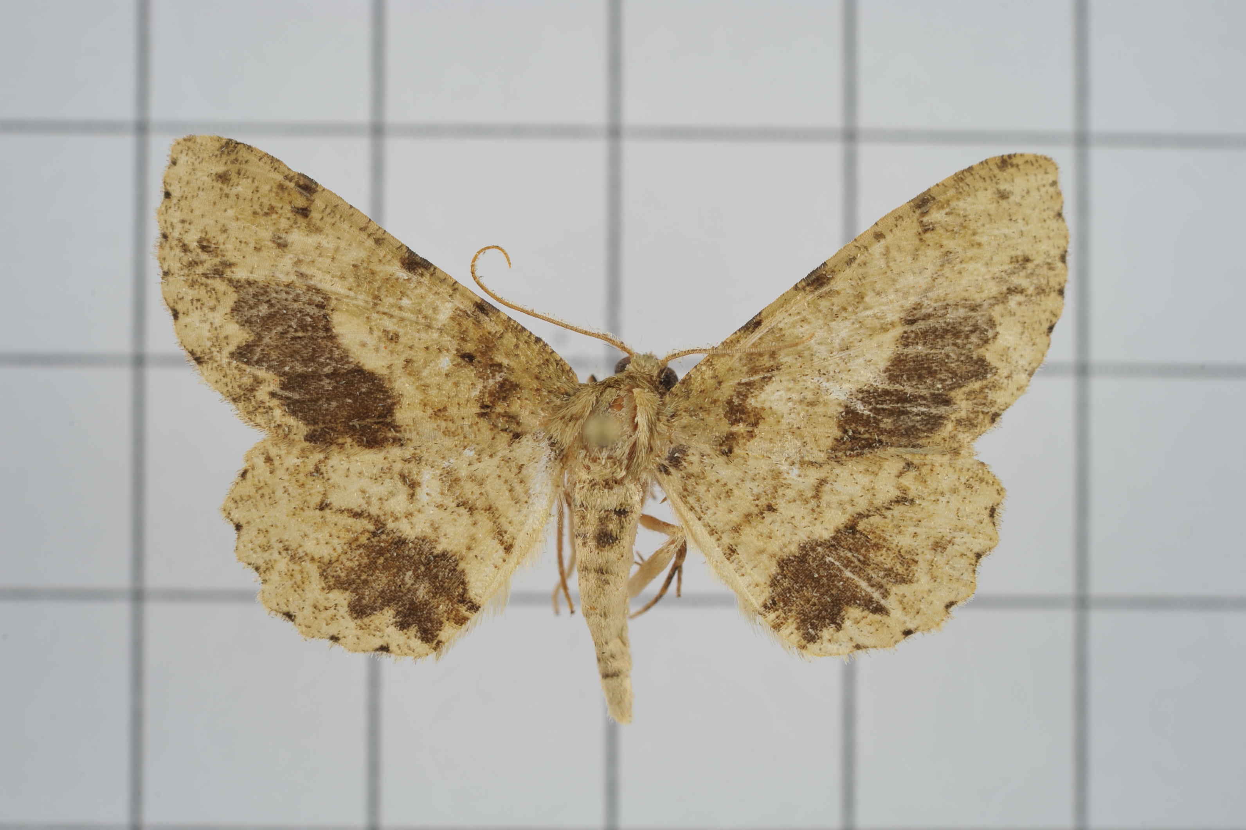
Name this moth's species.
Ectropis bhurmitra
